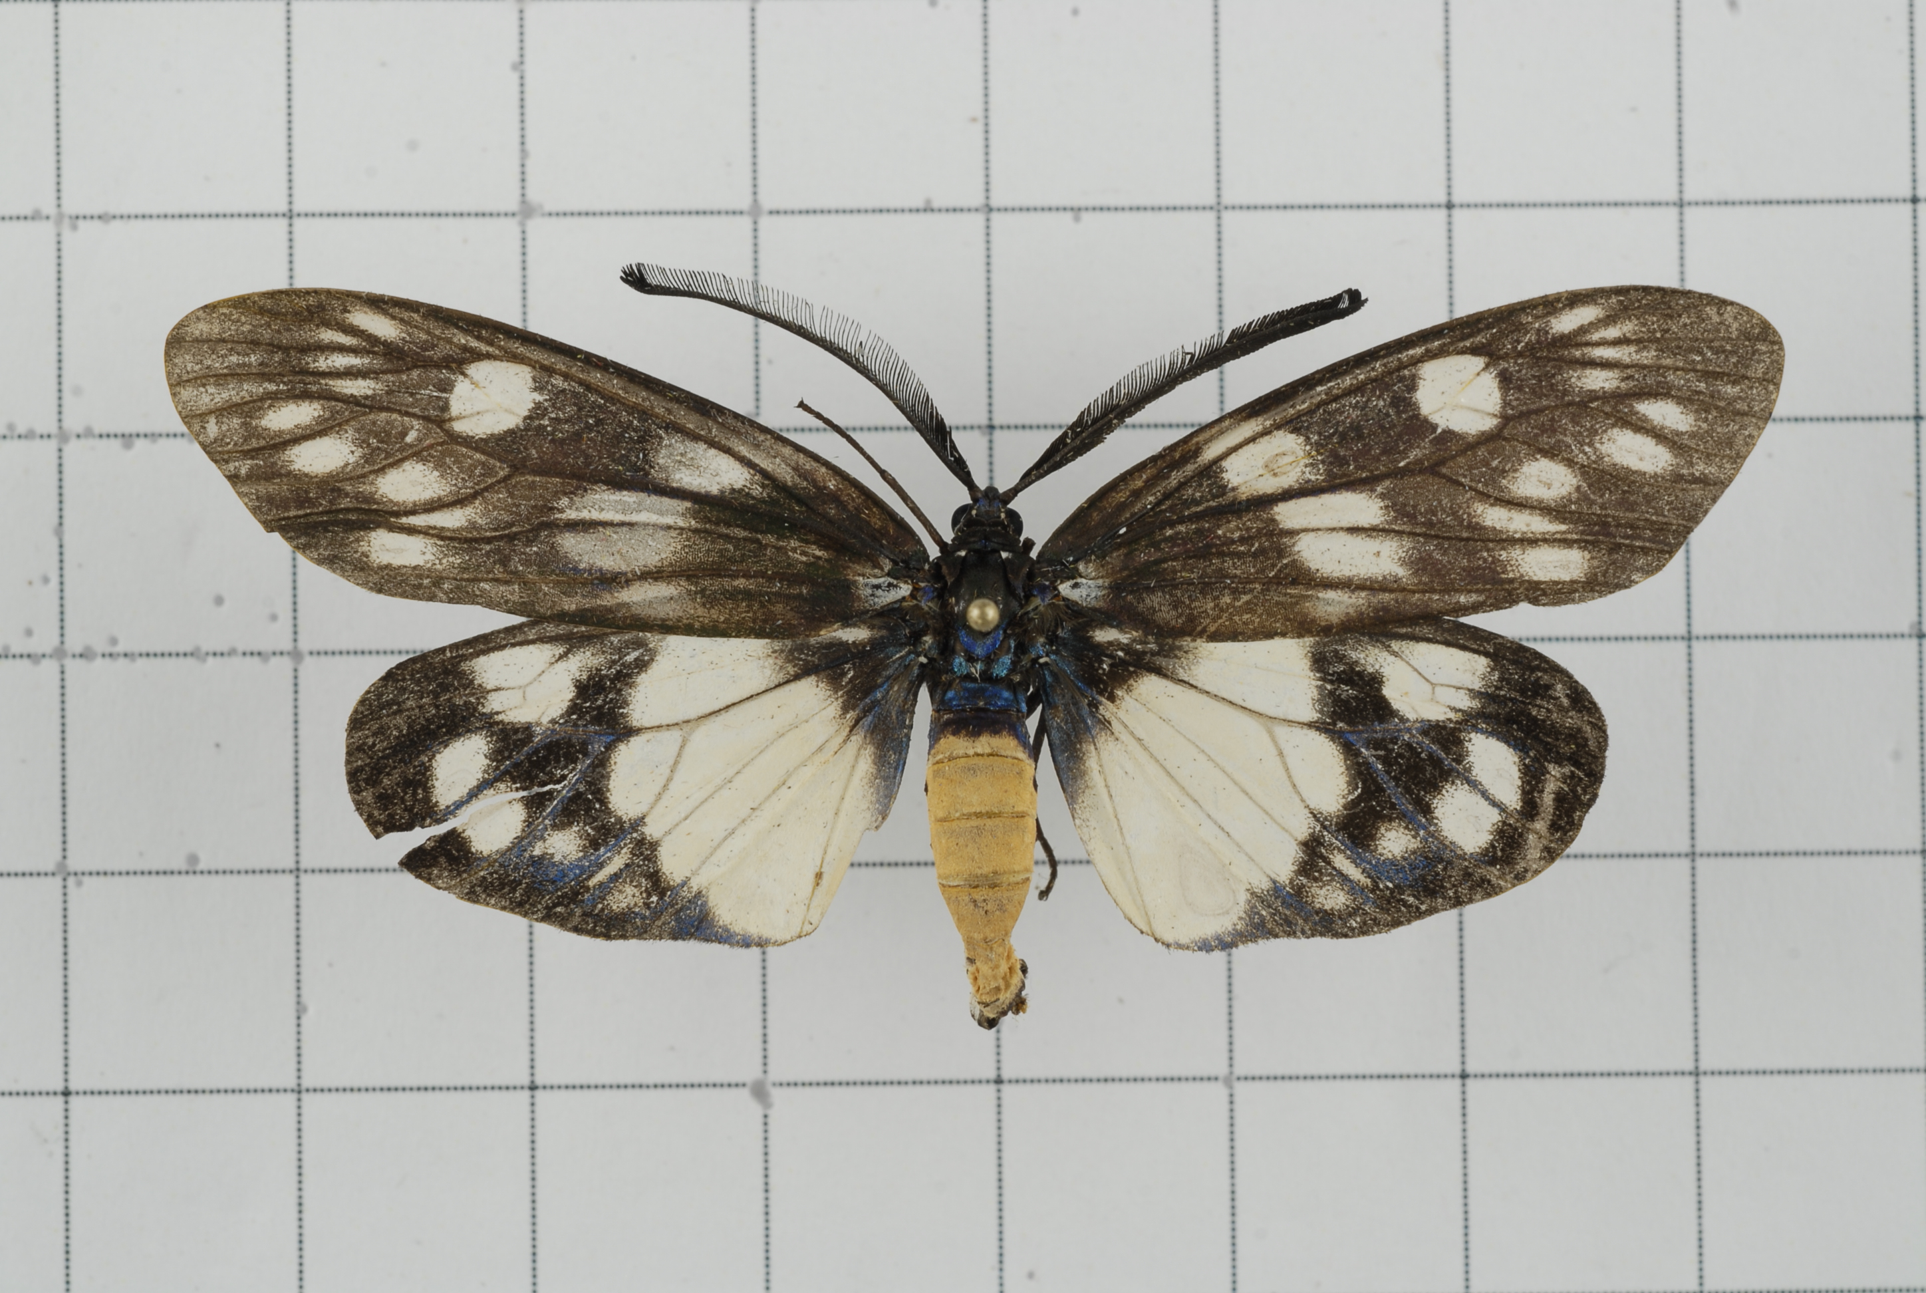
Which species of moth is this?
Eterusia aedea formosana
